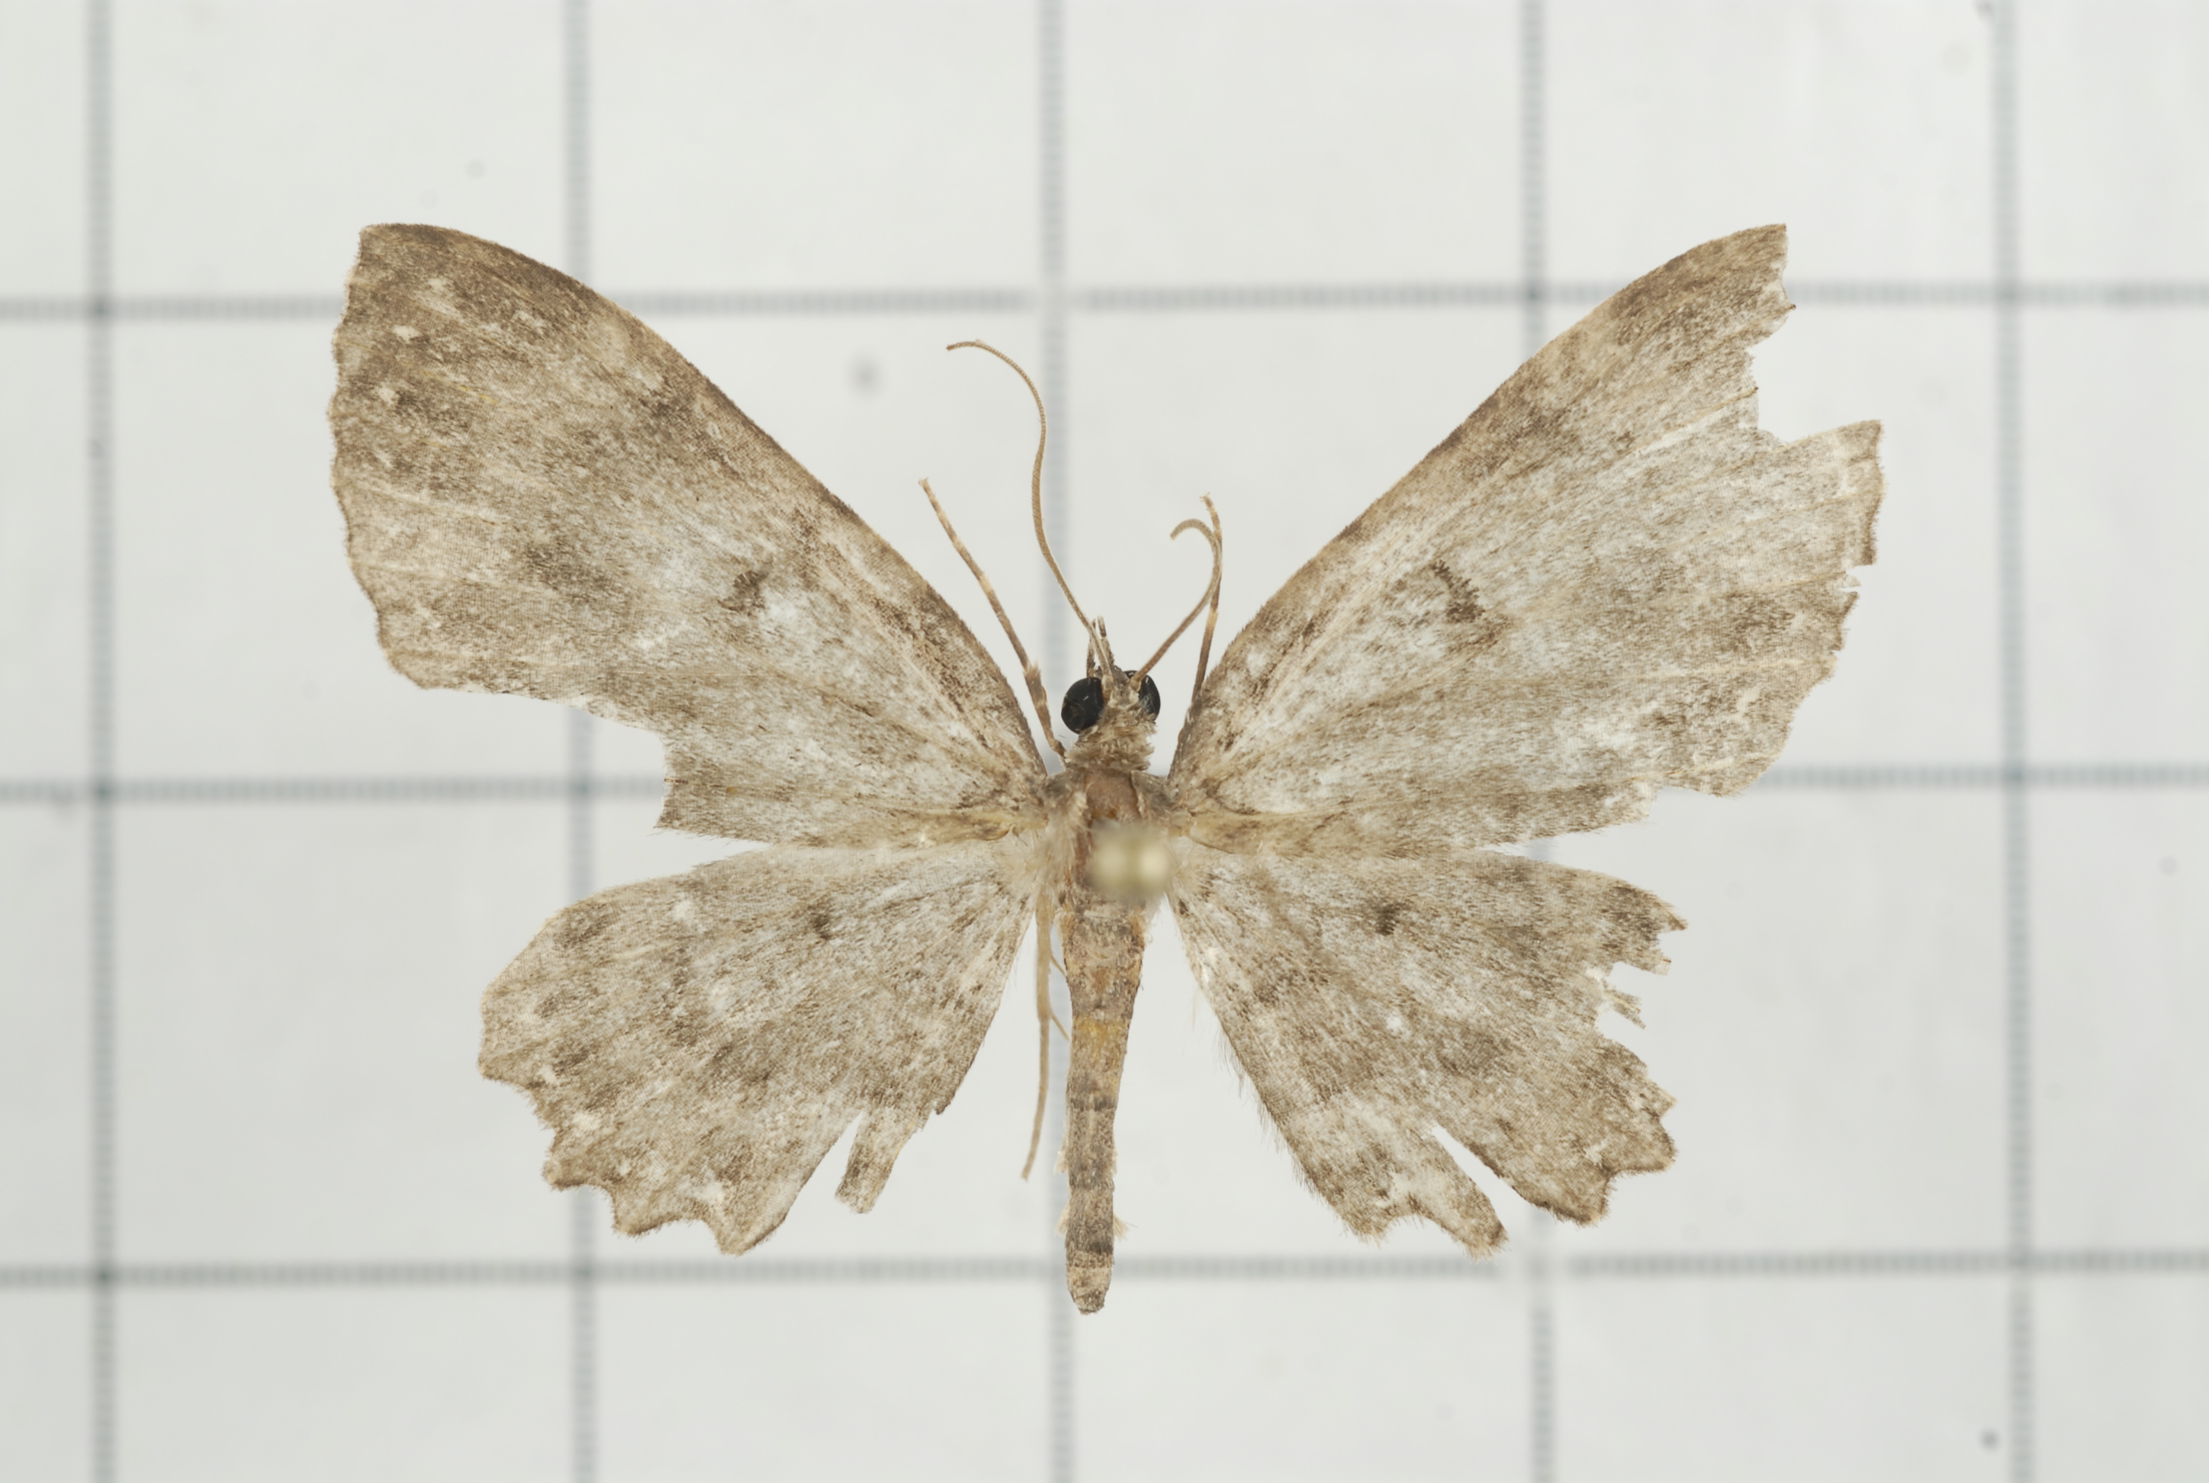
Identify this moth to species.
Collix ghosha ghosha
